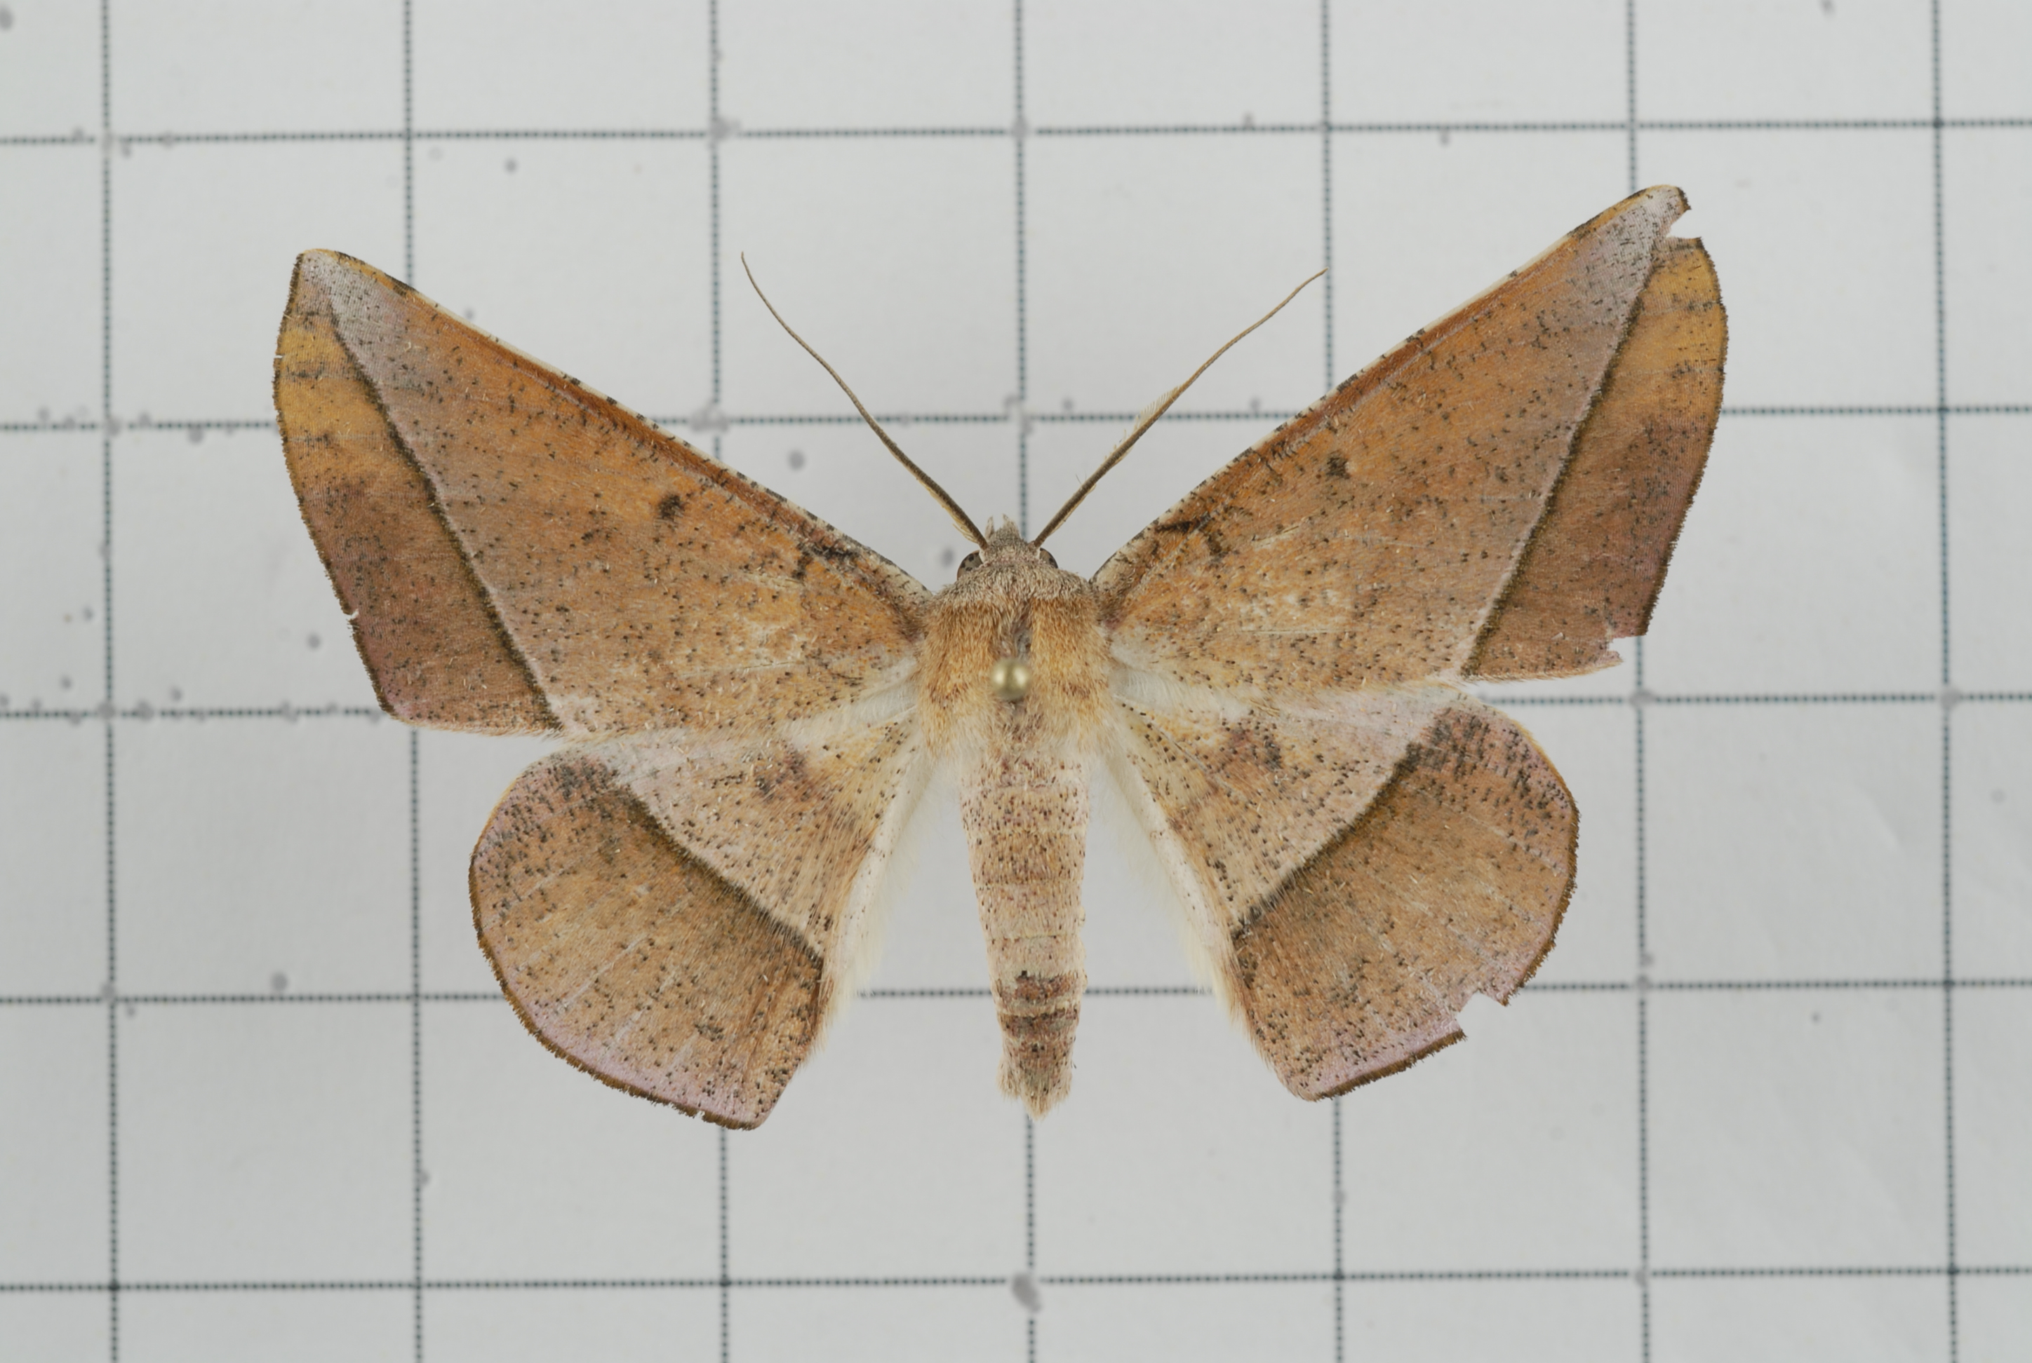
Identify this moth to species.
Sarcinodes mongaku
